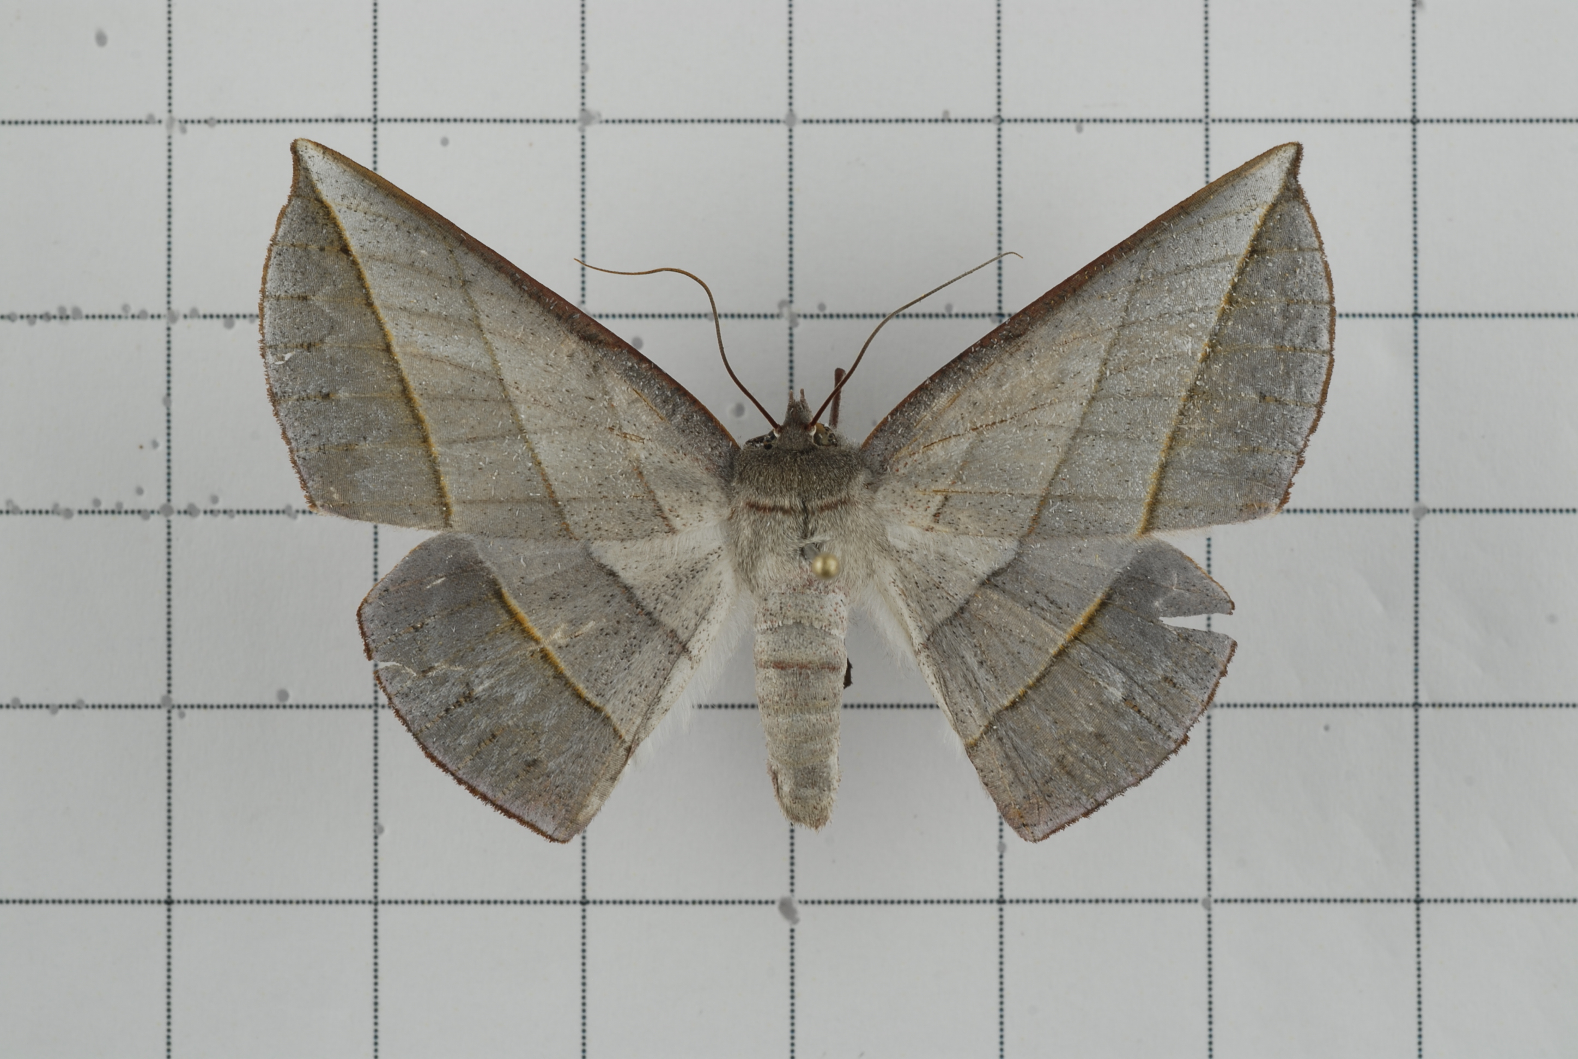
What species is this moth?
Sarcinodes aequilinearia
